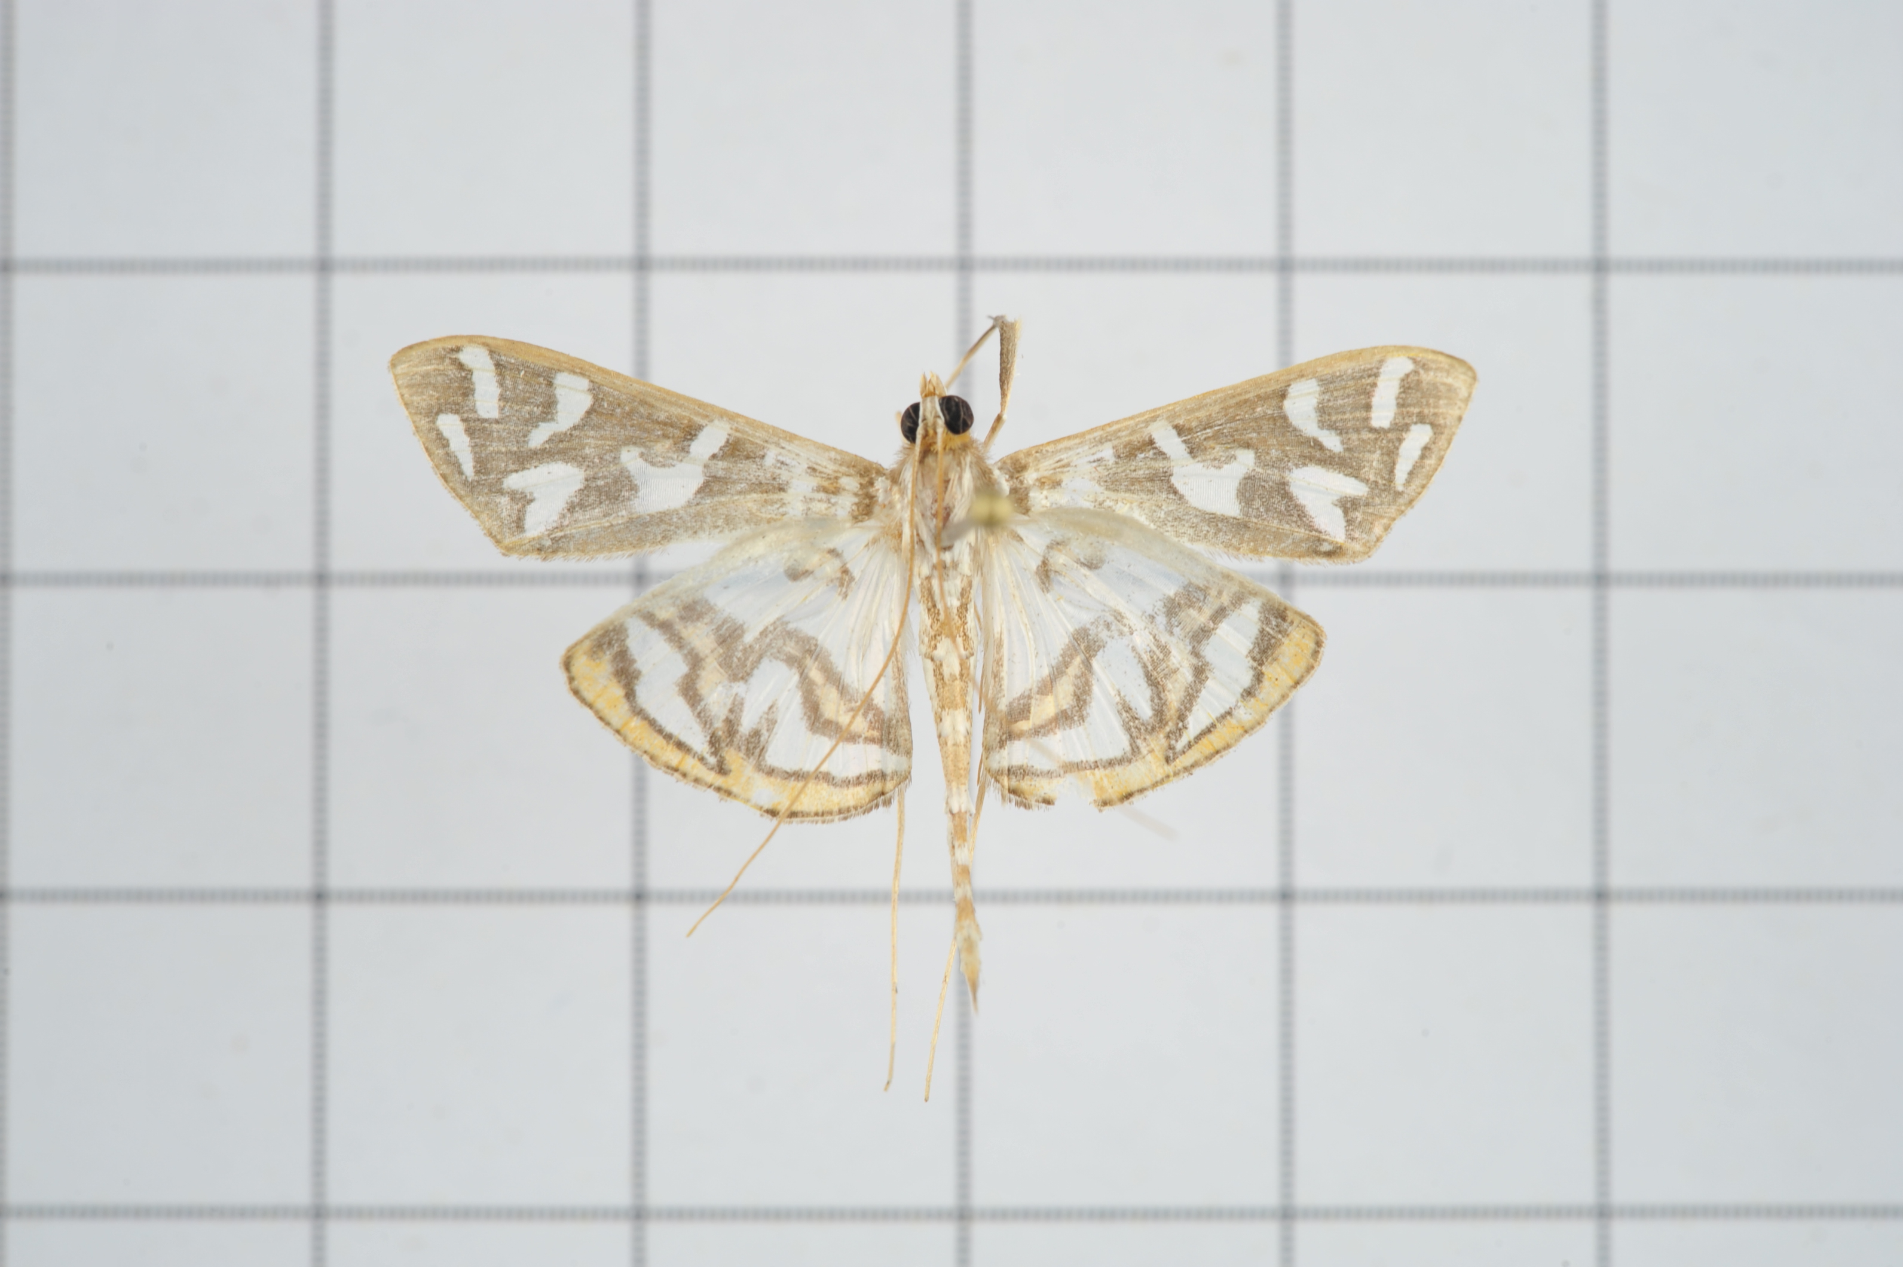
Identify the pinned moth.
Nausinoe perspectata
